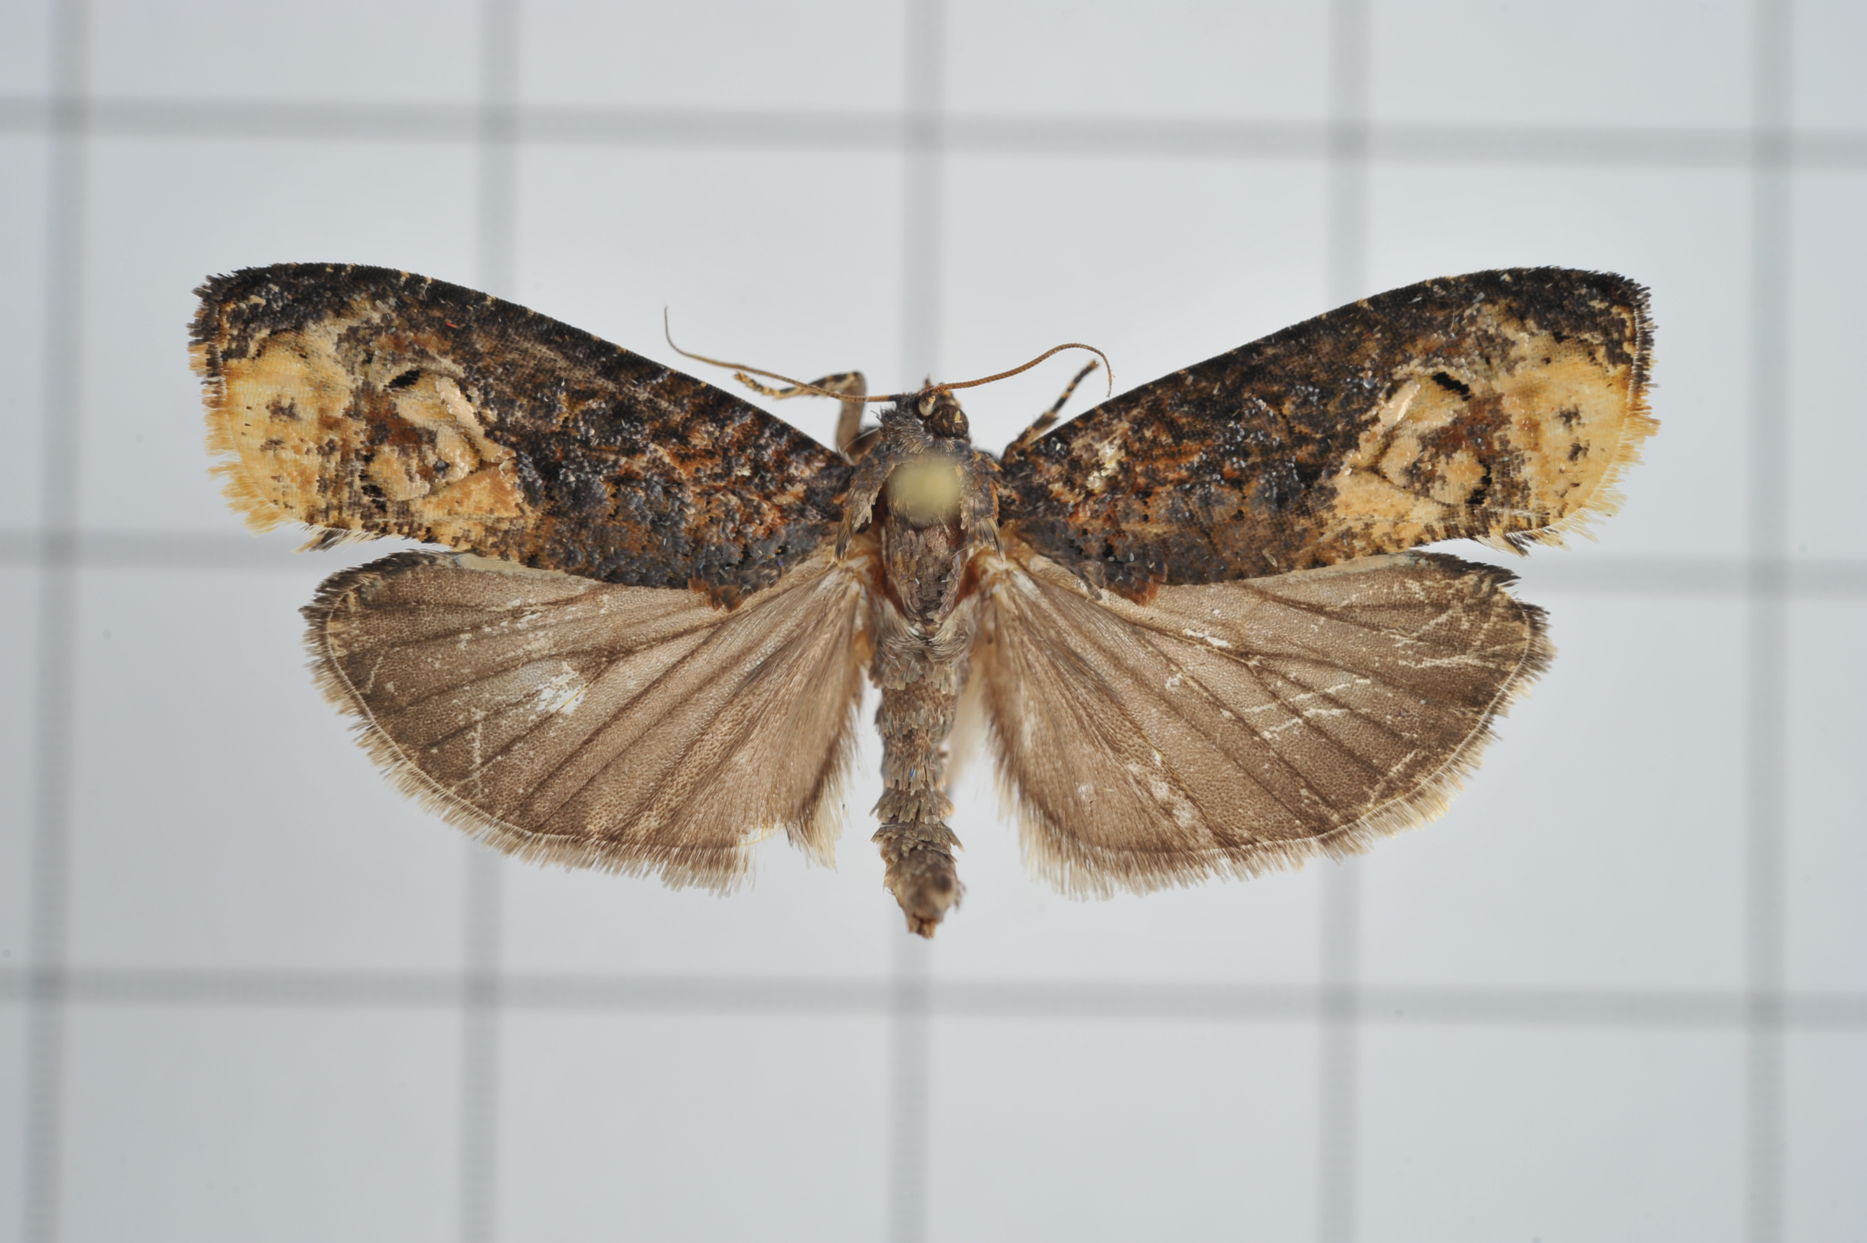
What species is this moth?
Arcesis threnodes
